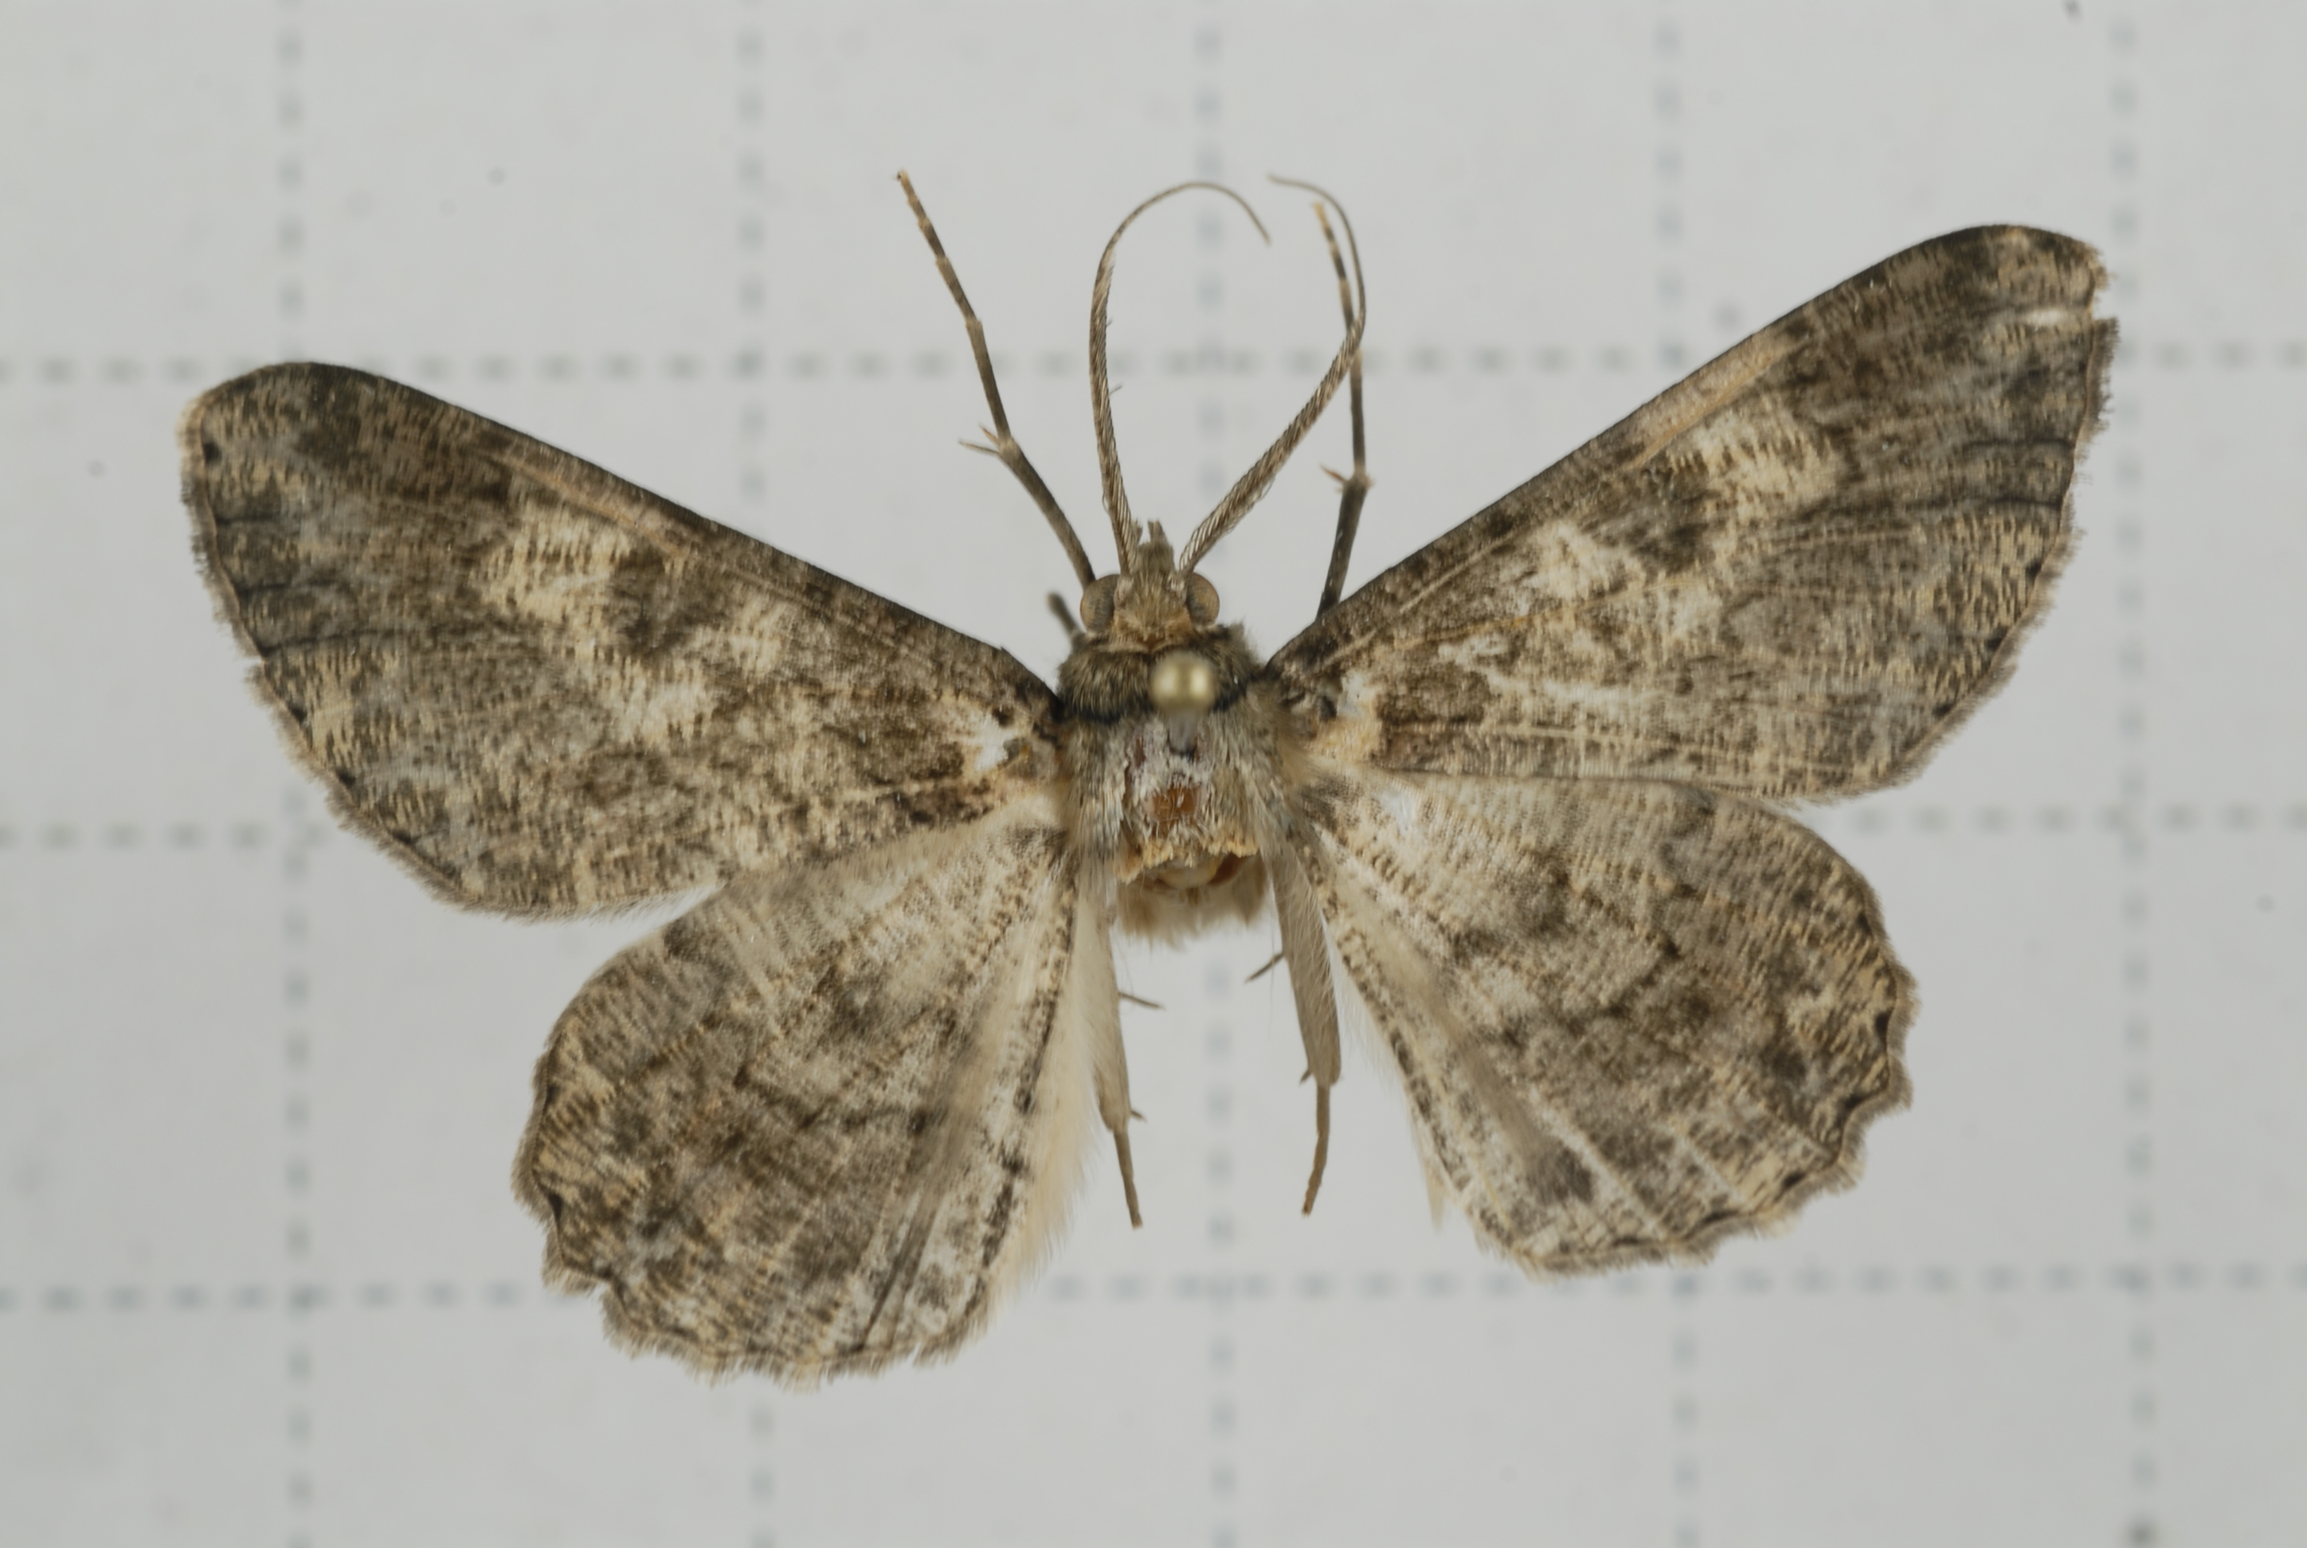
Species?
Cleora repulsaria repulsaria
